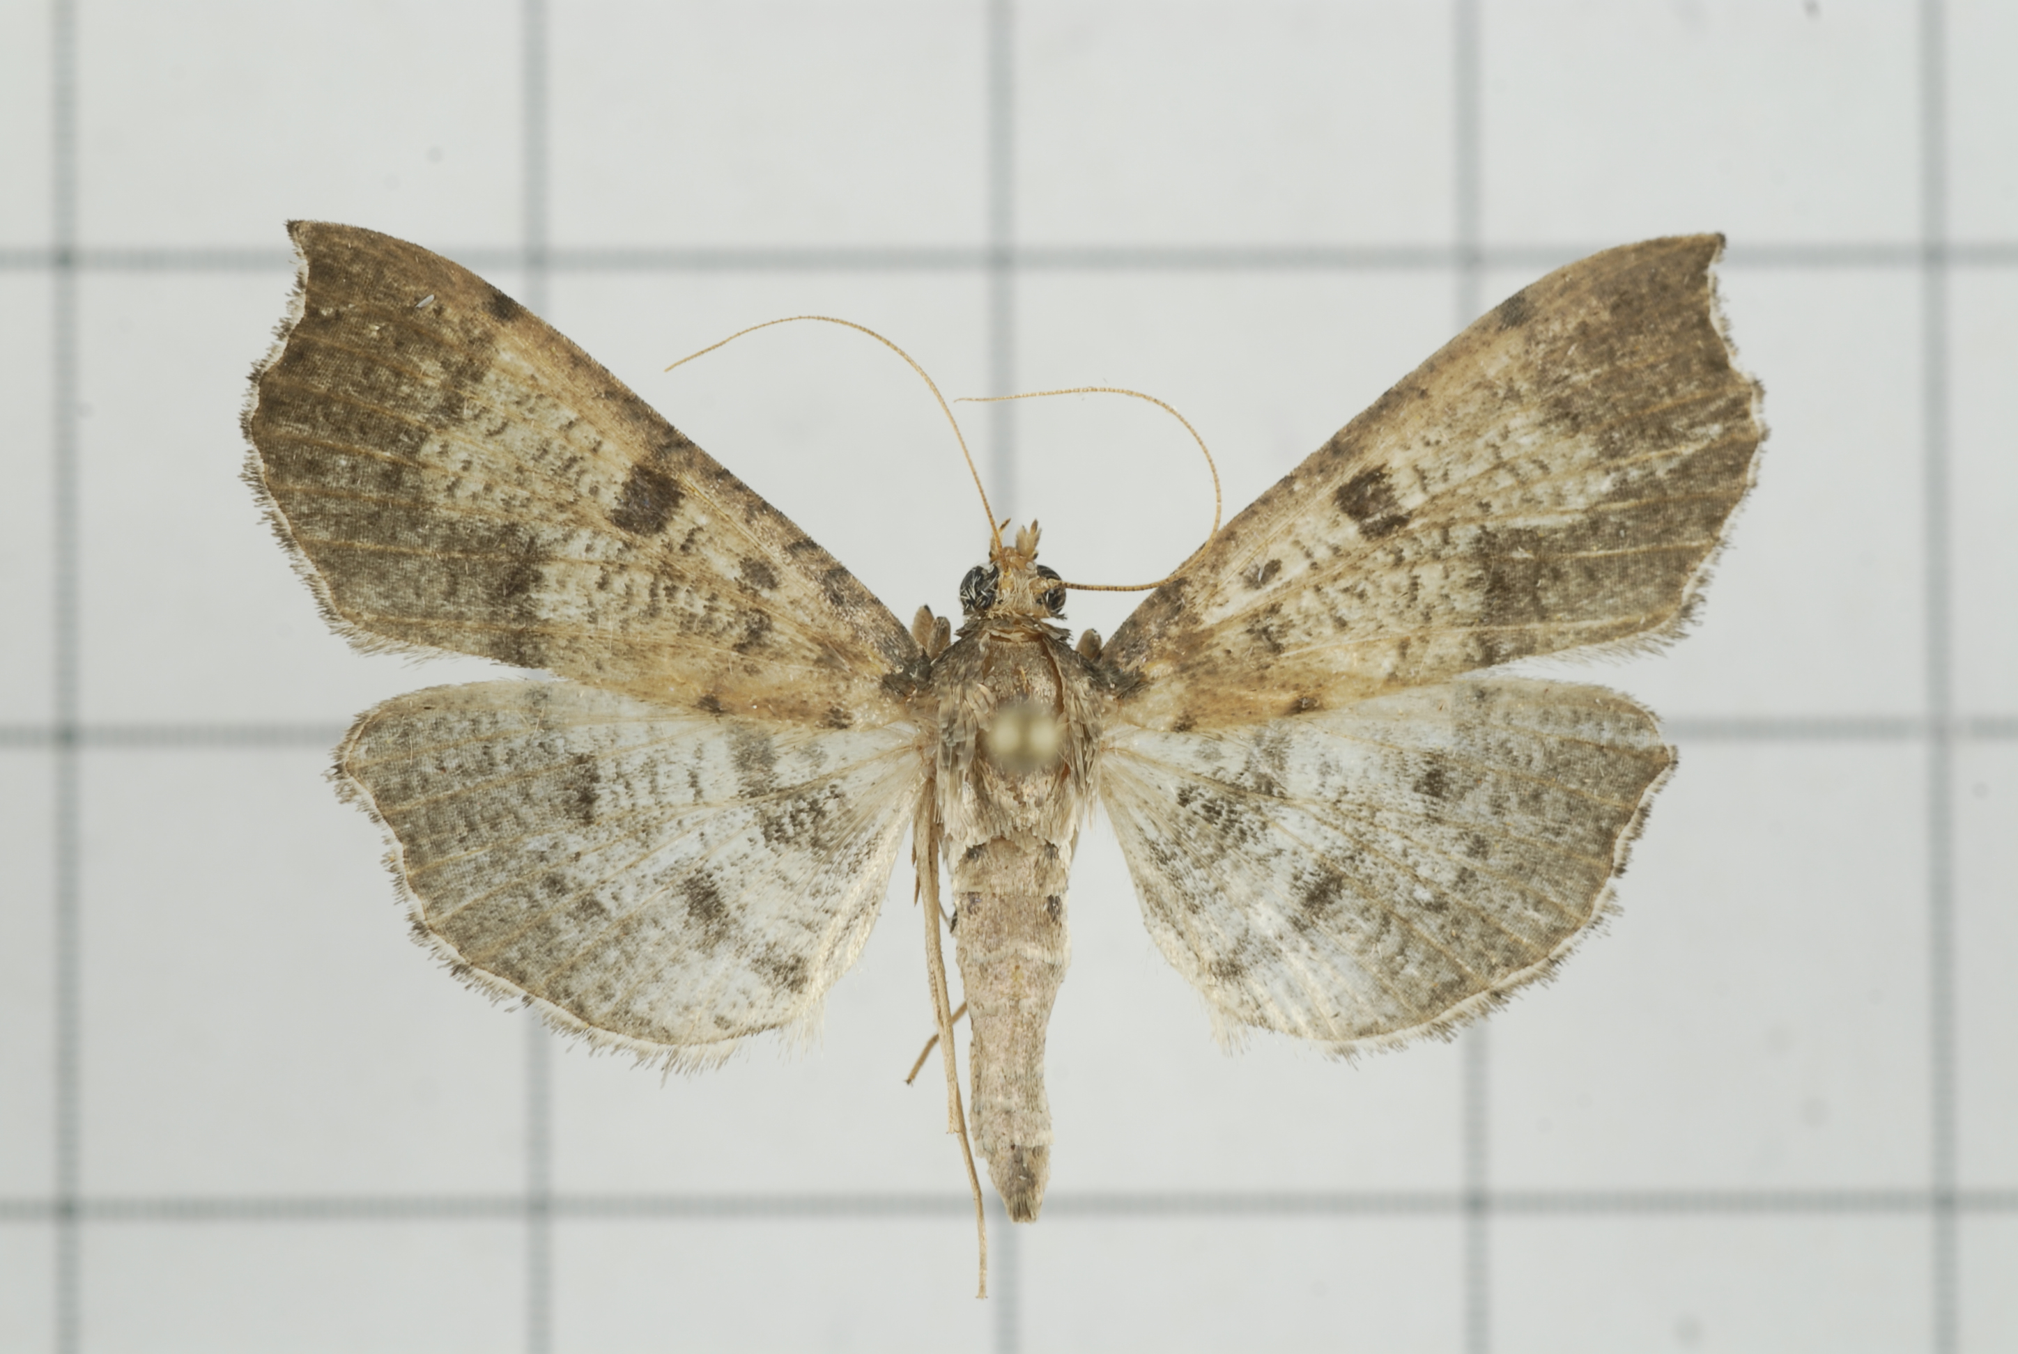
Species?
Ceratarcha umbrosa
